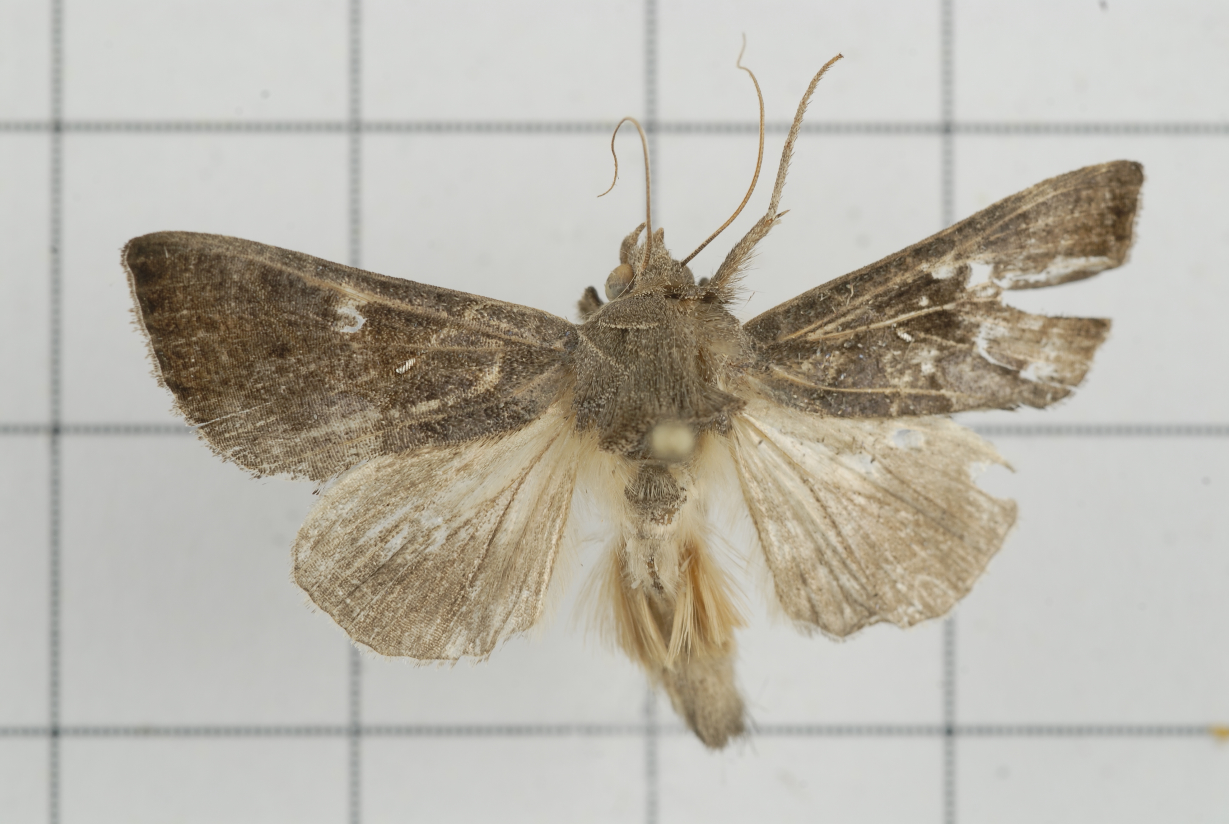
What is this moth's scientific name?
Chrysodeixis heberachis
